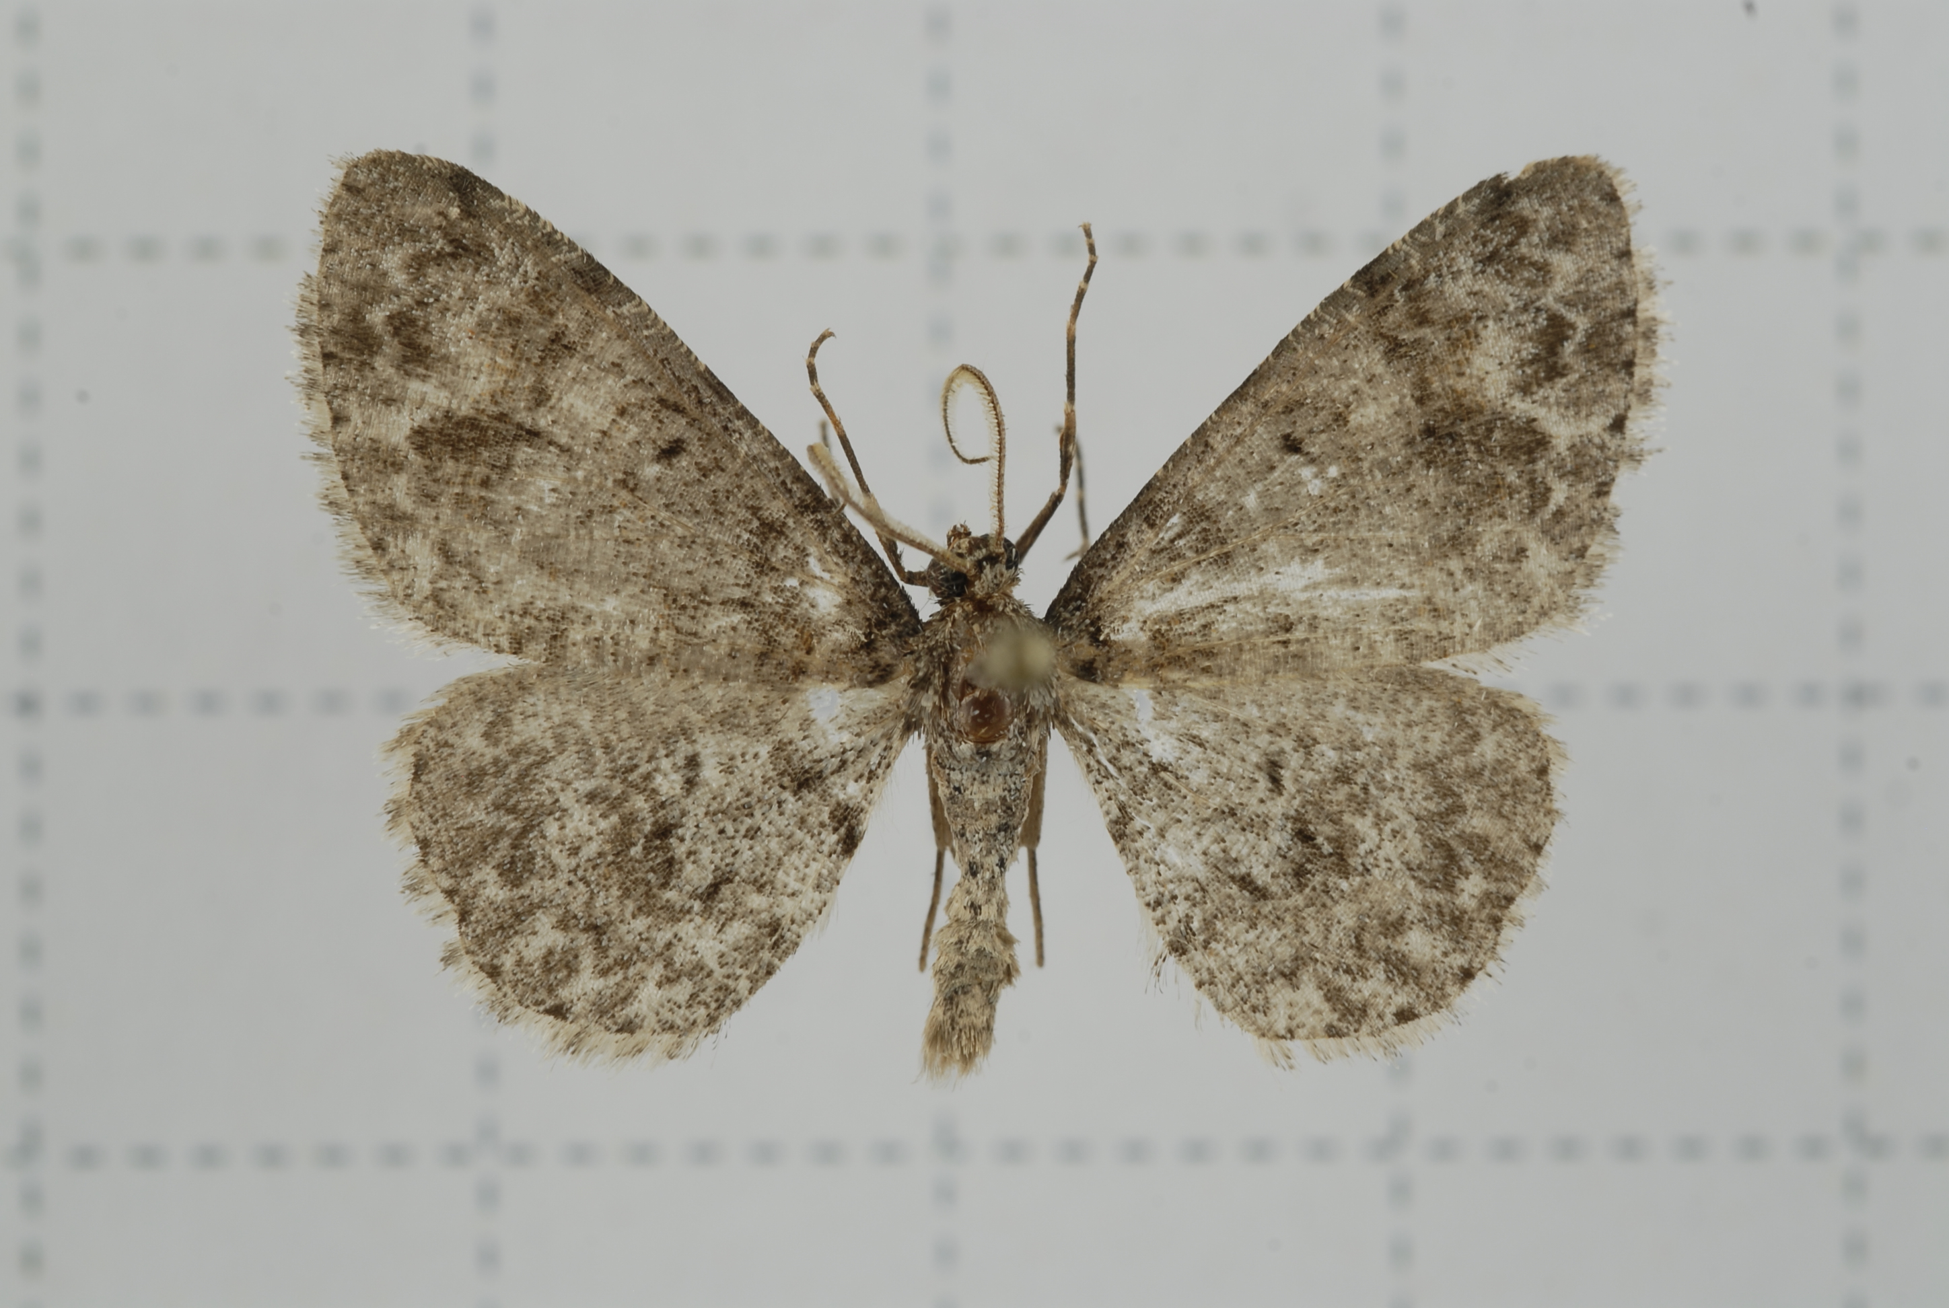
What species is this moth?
Aethalura duplicata
